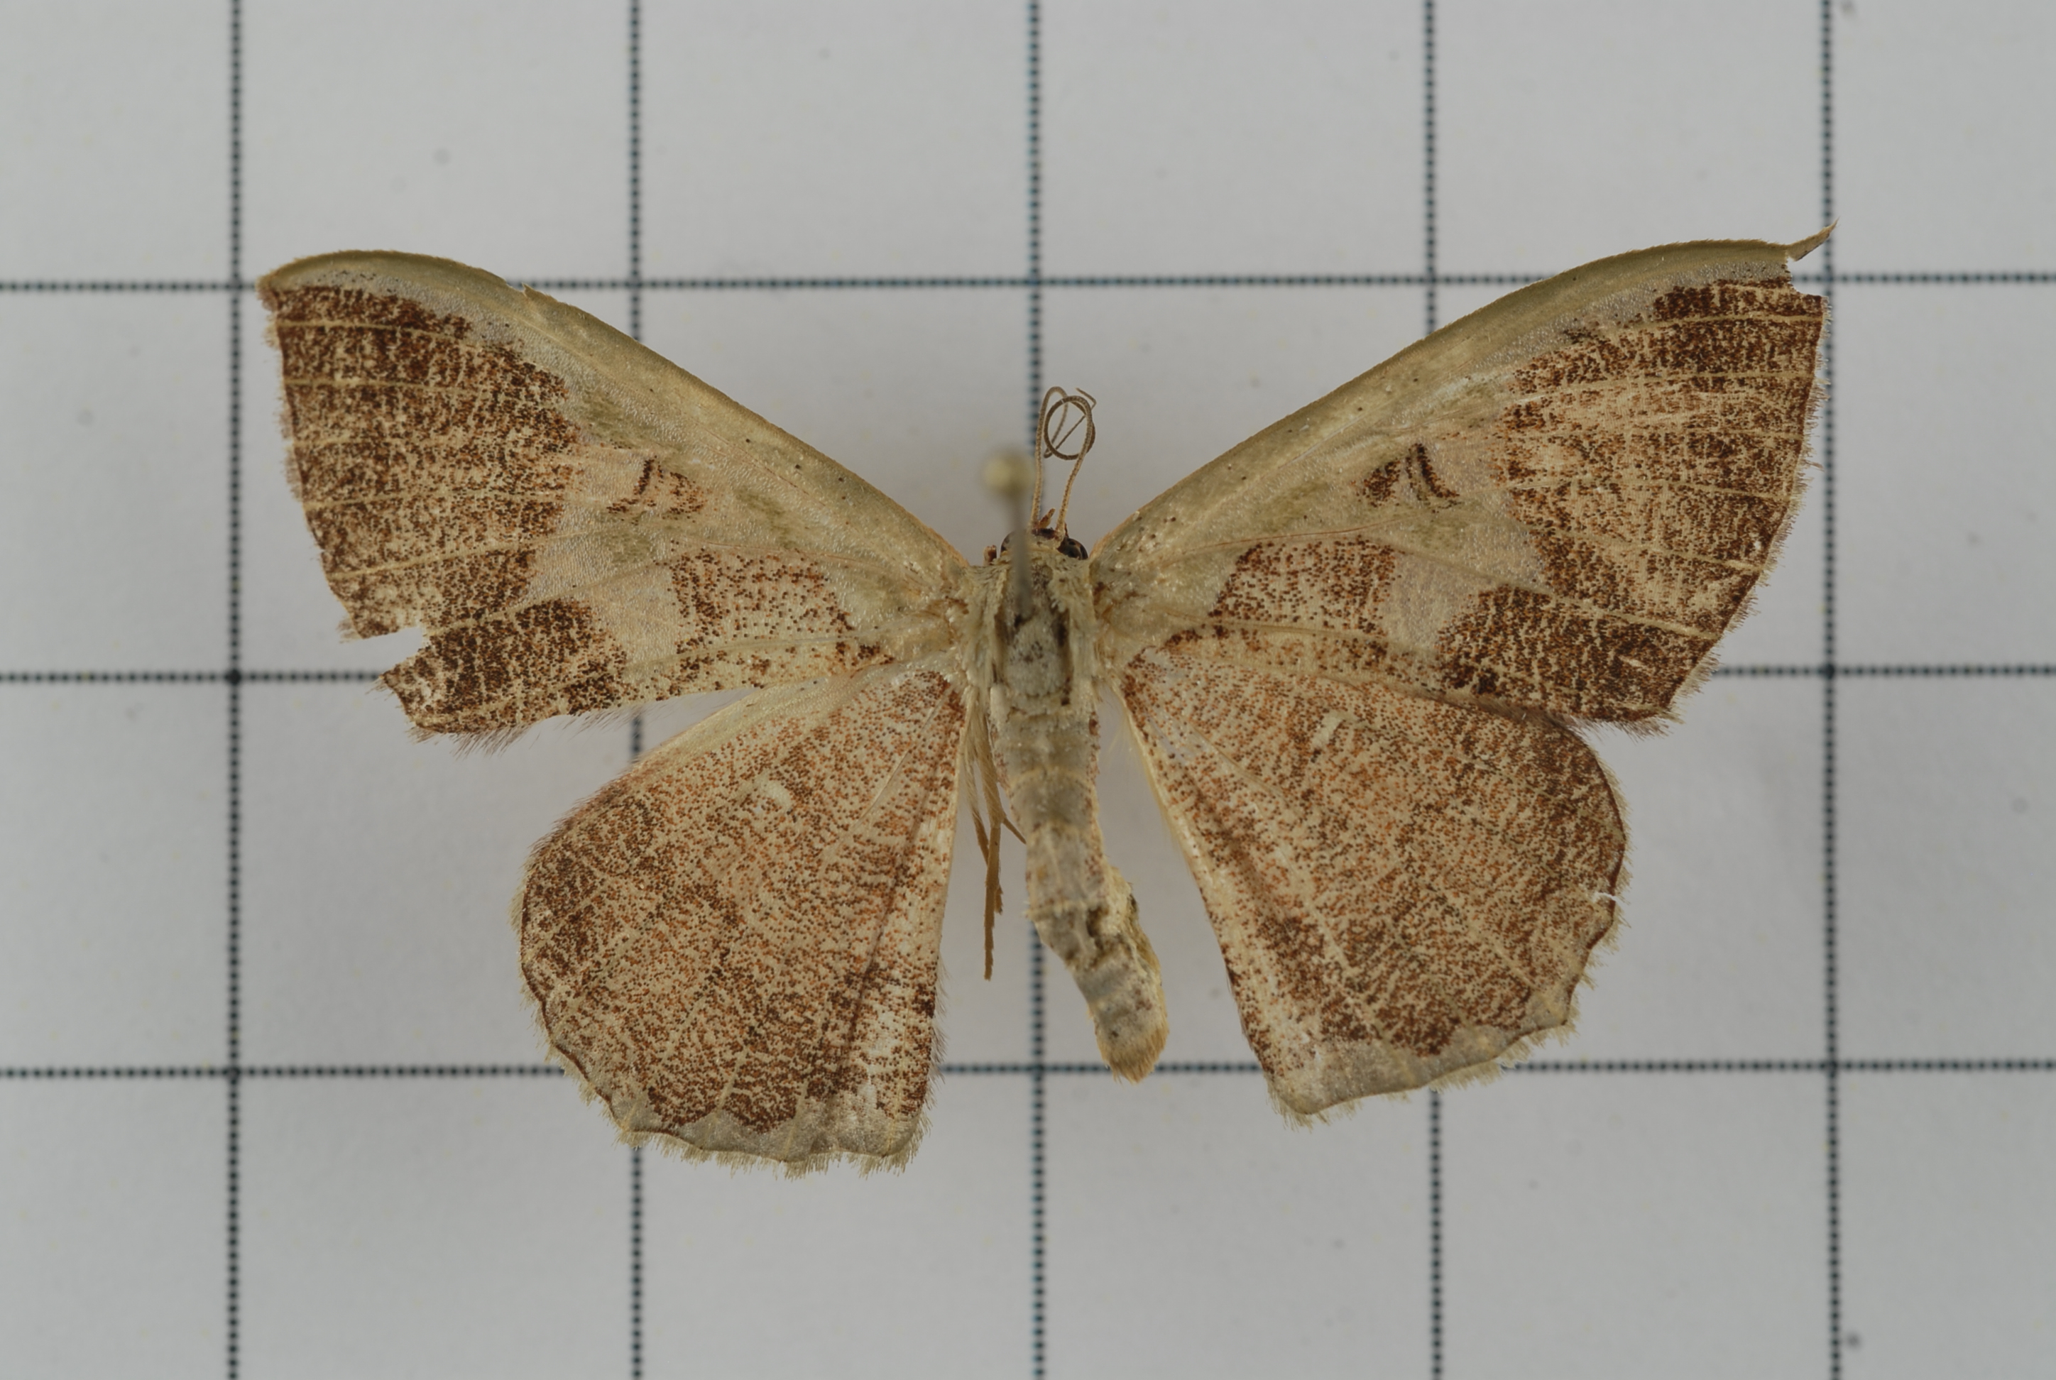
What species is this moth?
Zythos avellanea
